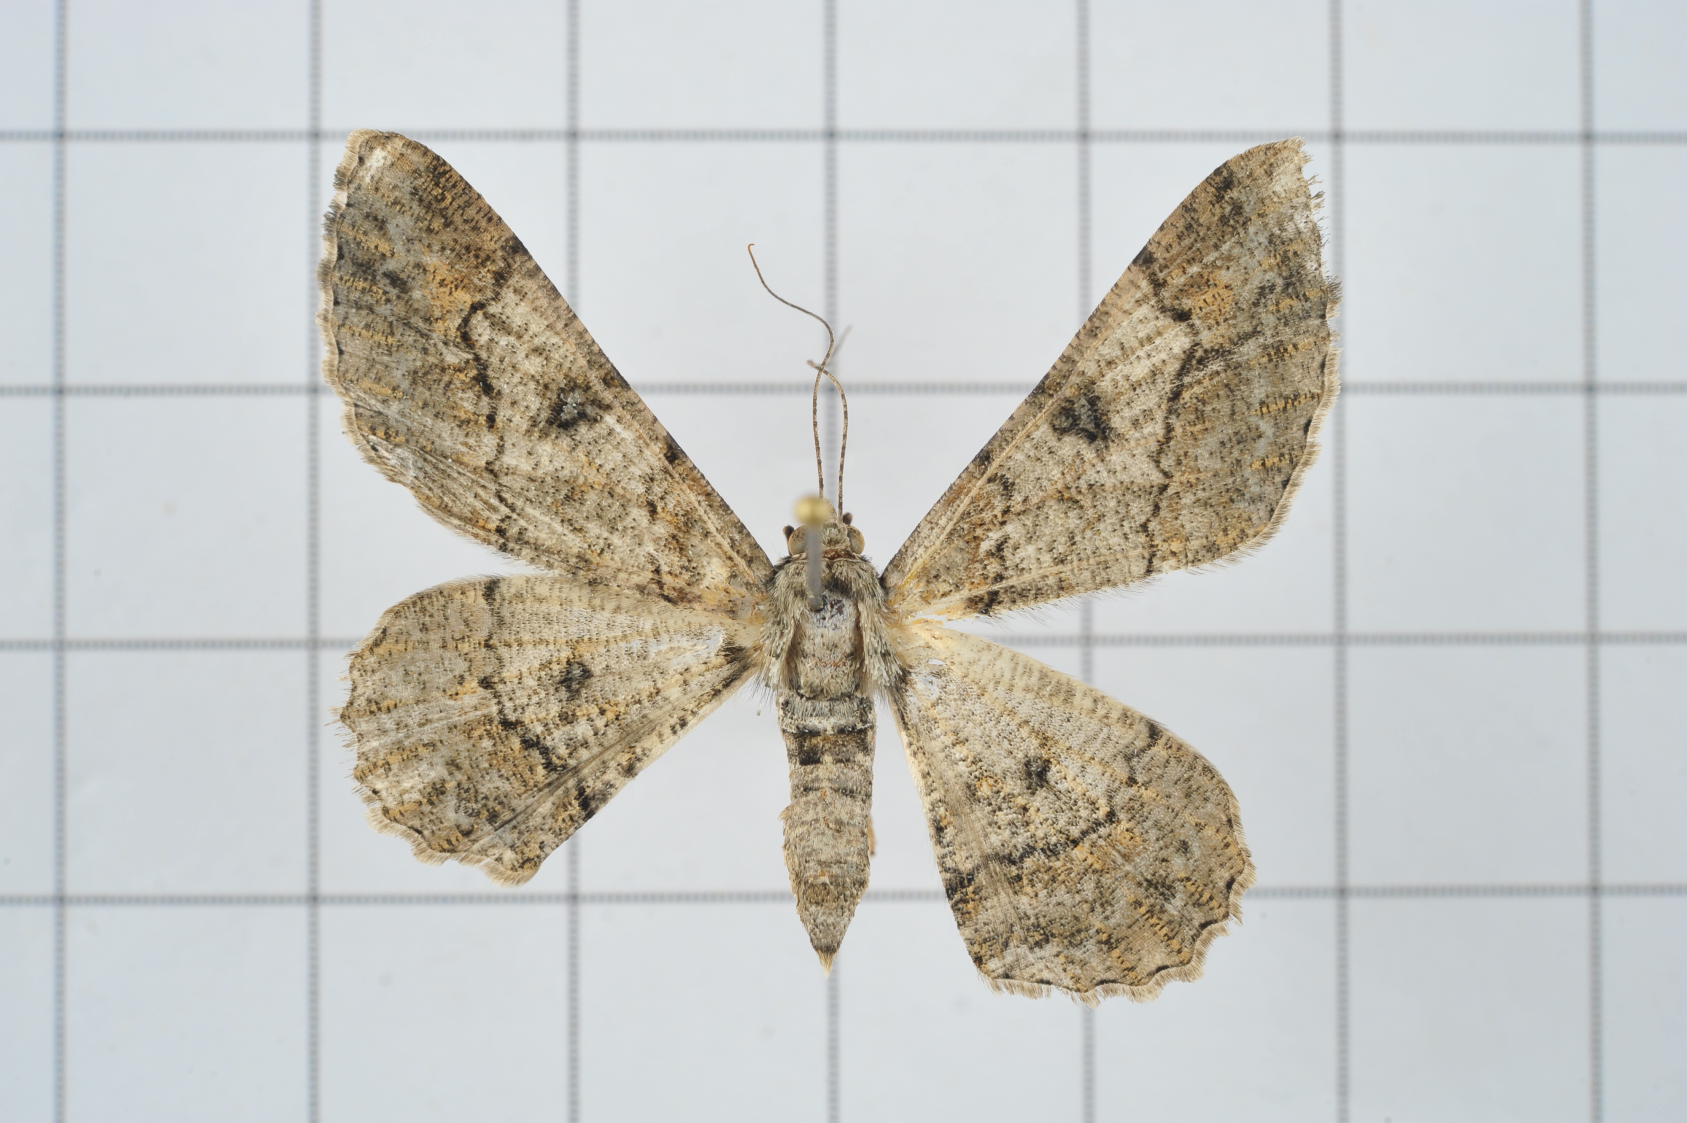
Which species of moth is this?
Cleora fraterna
